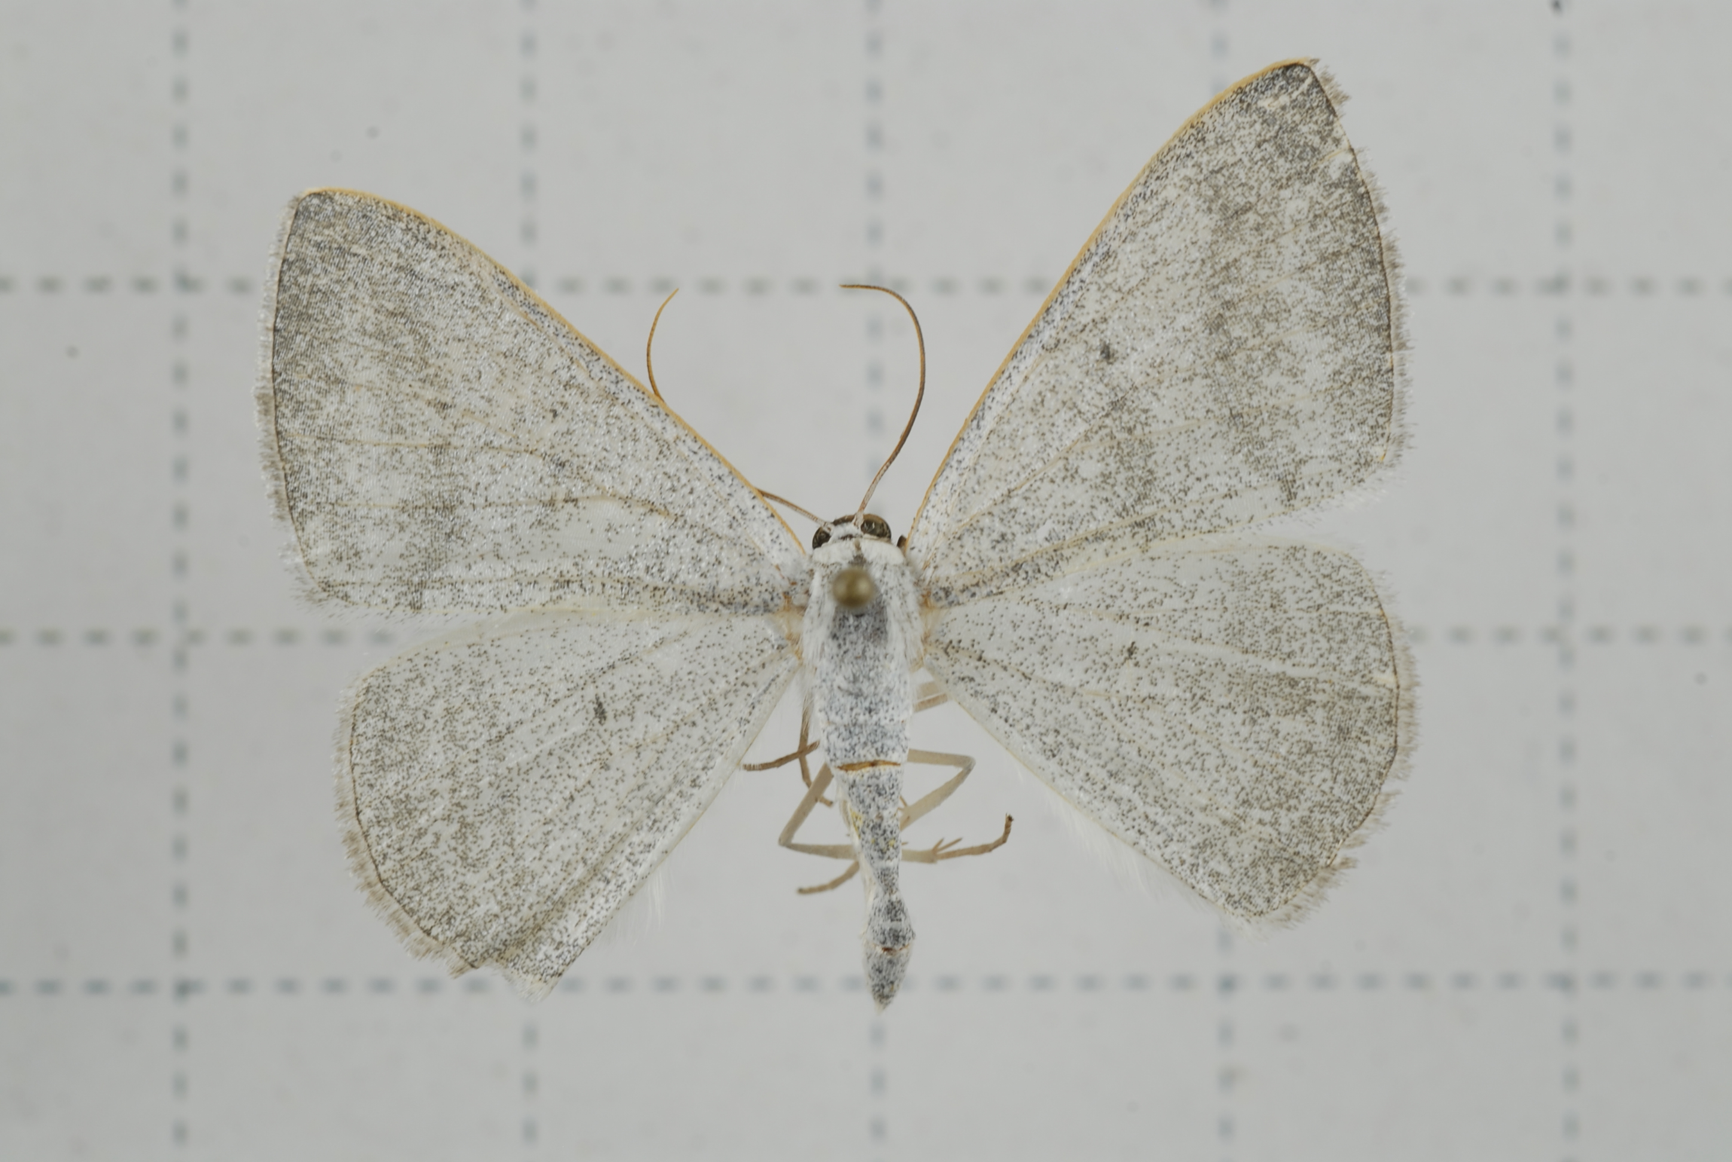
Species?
Lomographa platyleucata marginata
